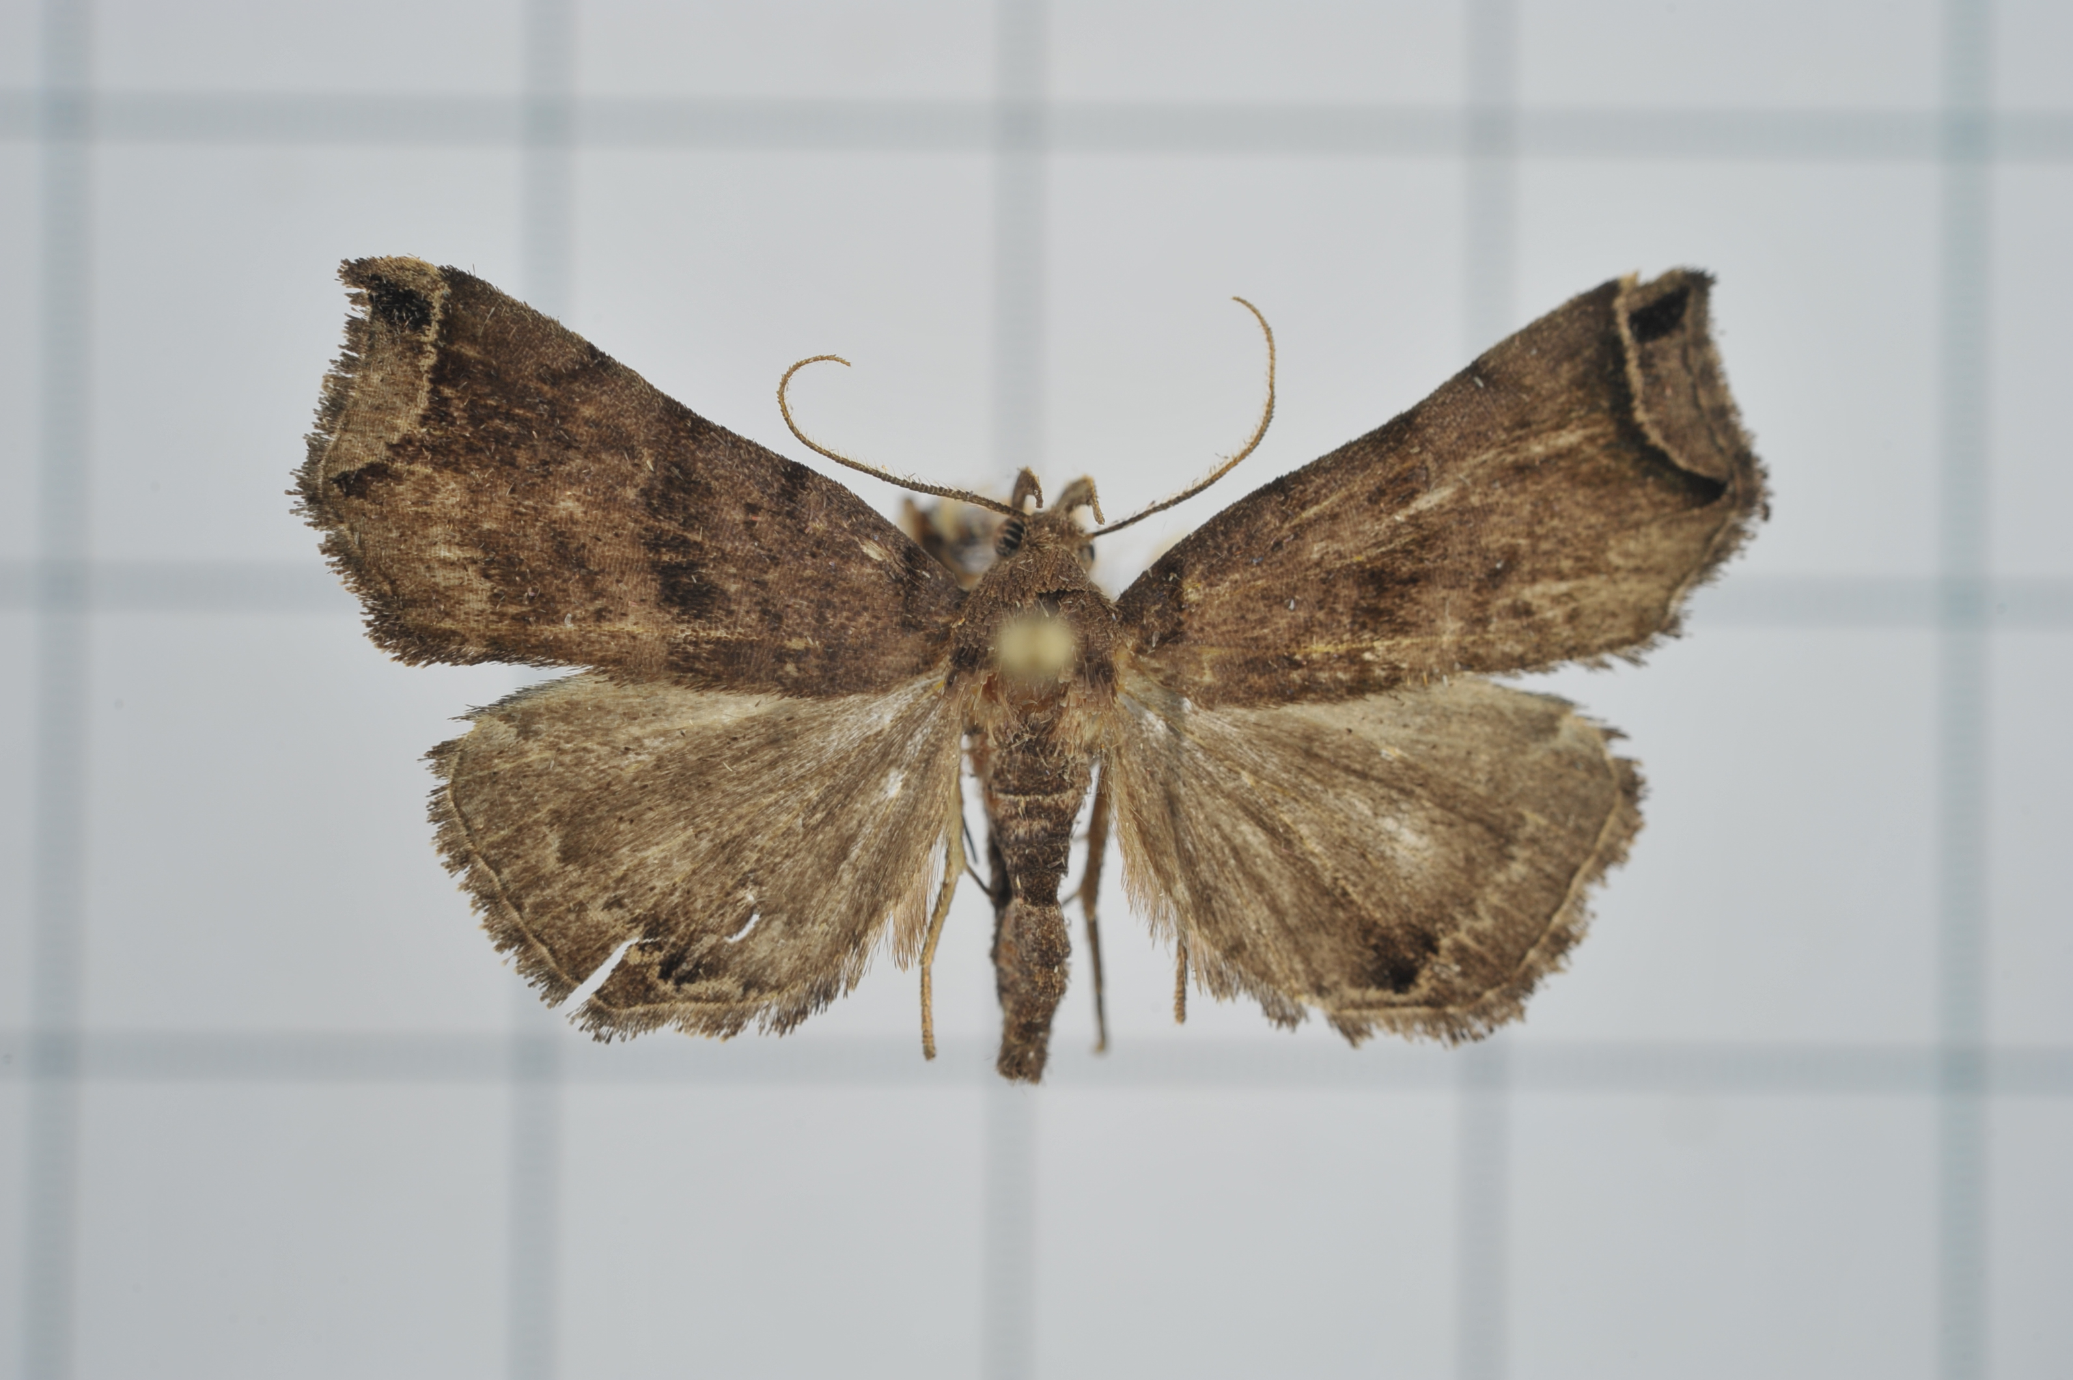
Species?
Hipoepa biasalis
